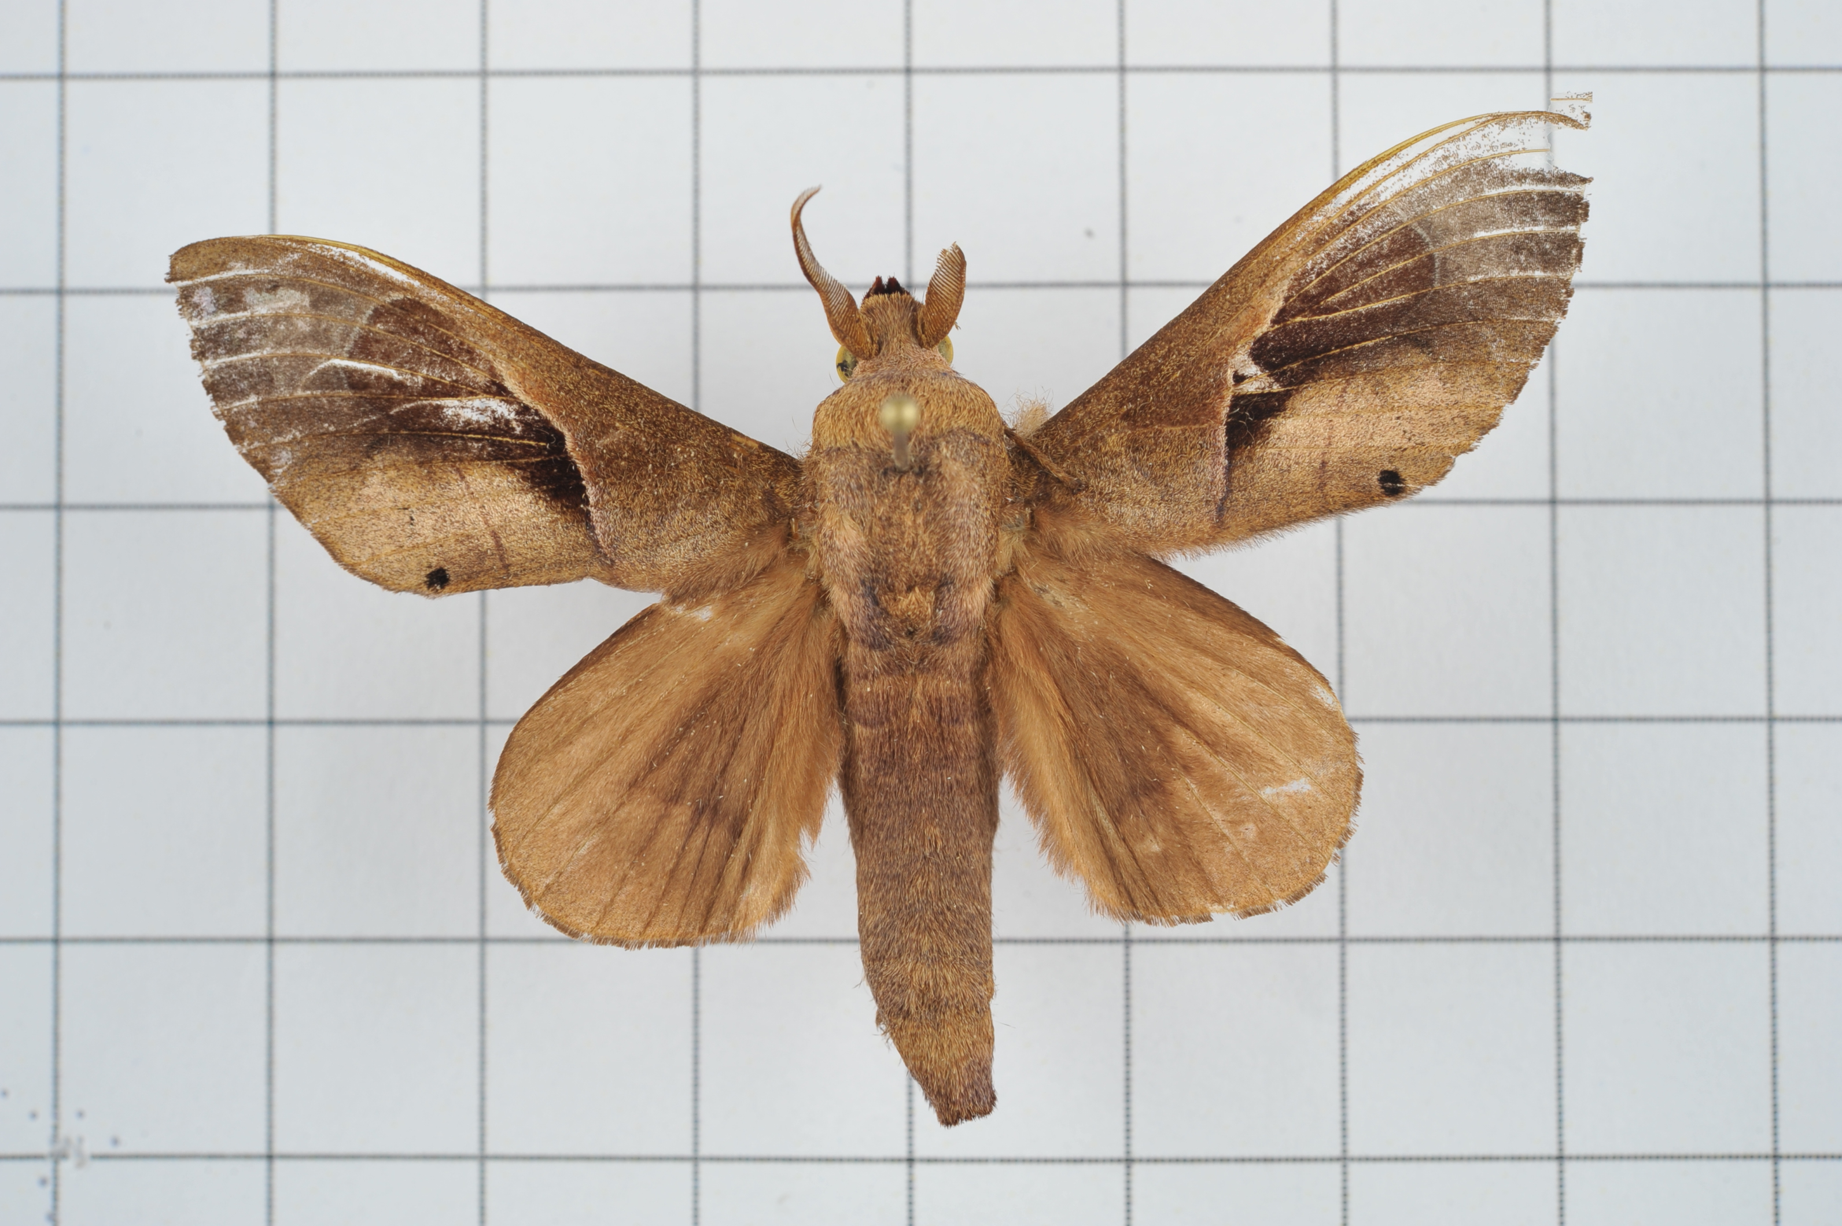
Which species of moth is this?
Paralebeda femorata mirabilis
